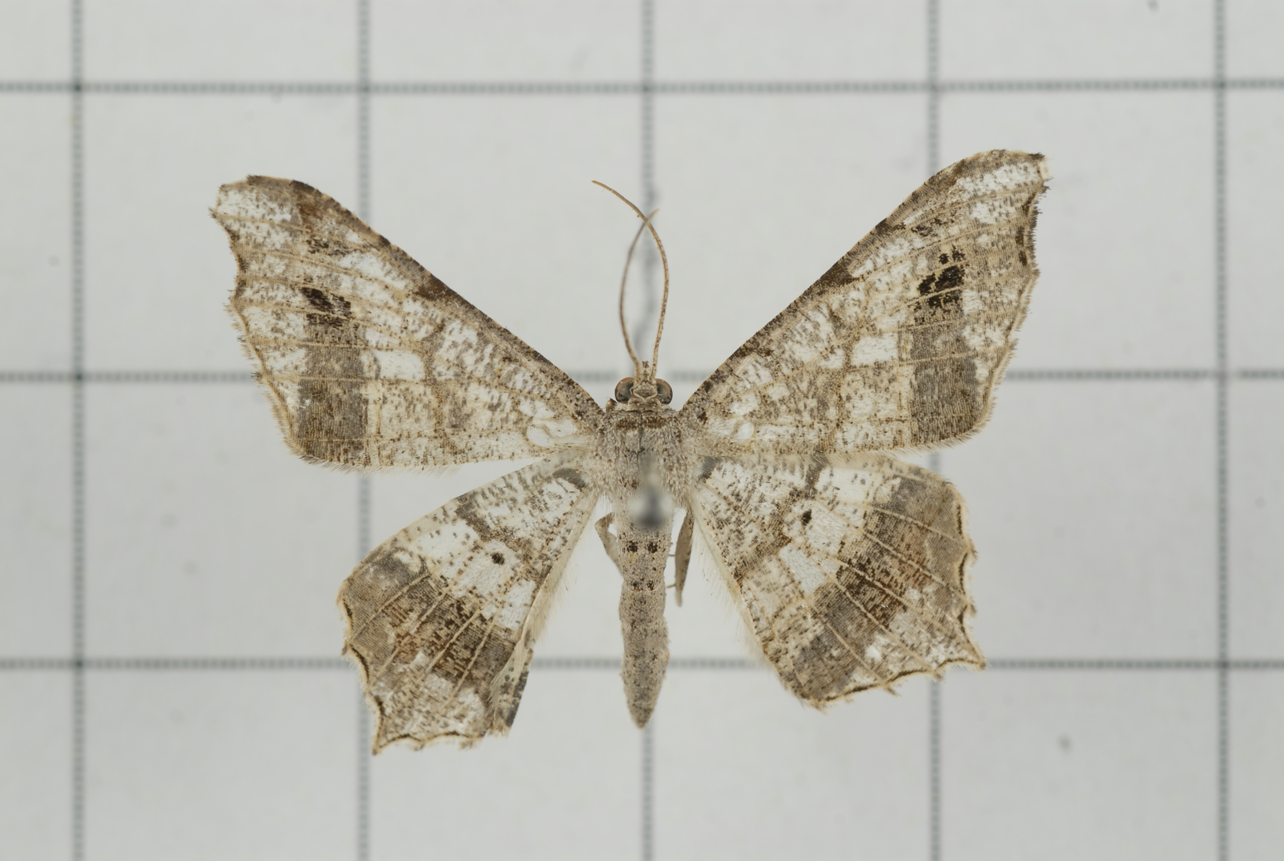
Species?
Chiasmia emersaria
